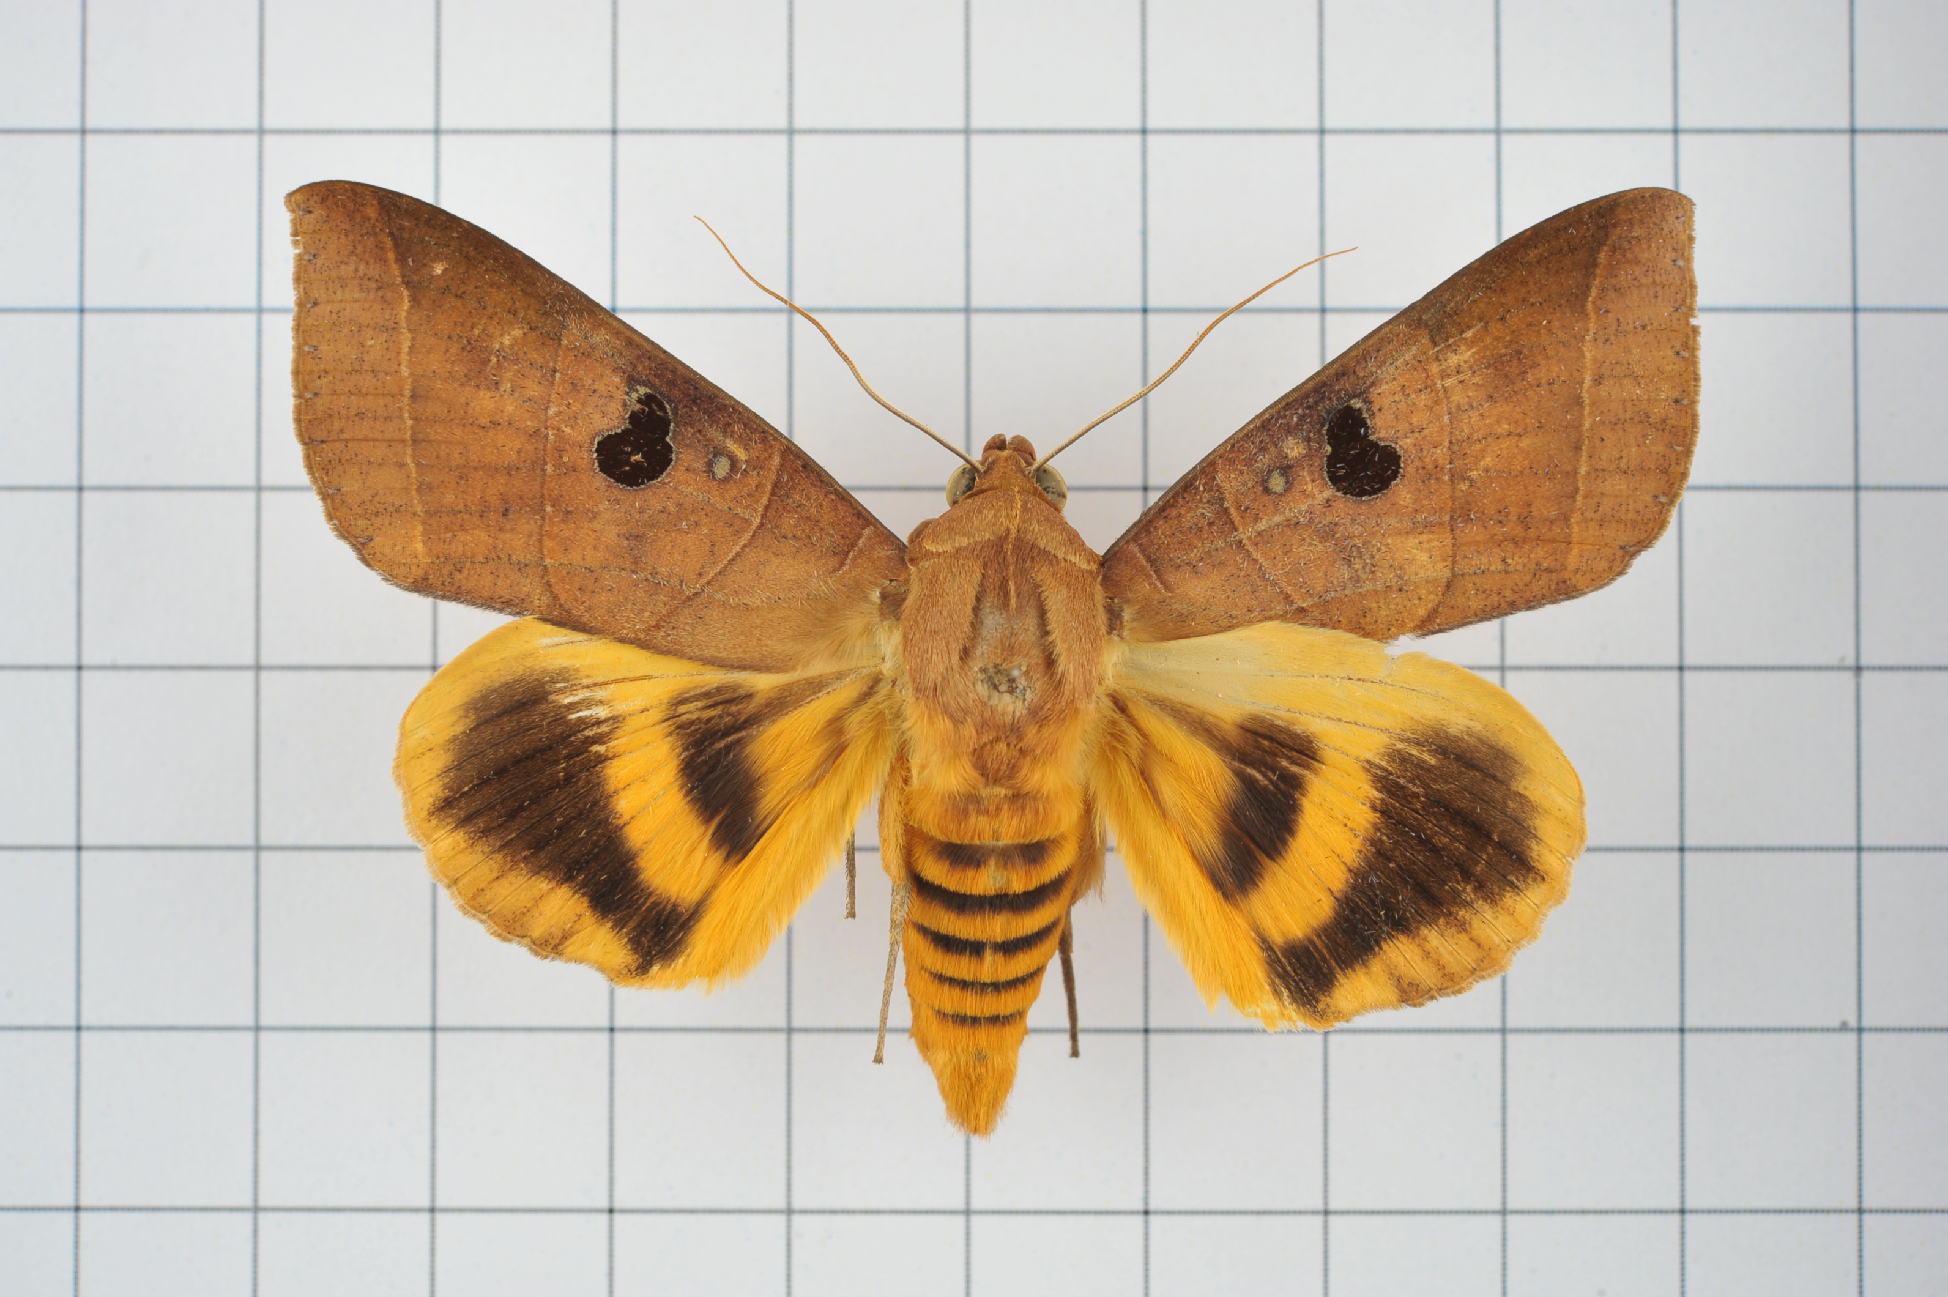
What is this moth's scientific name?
Thyas coronata
